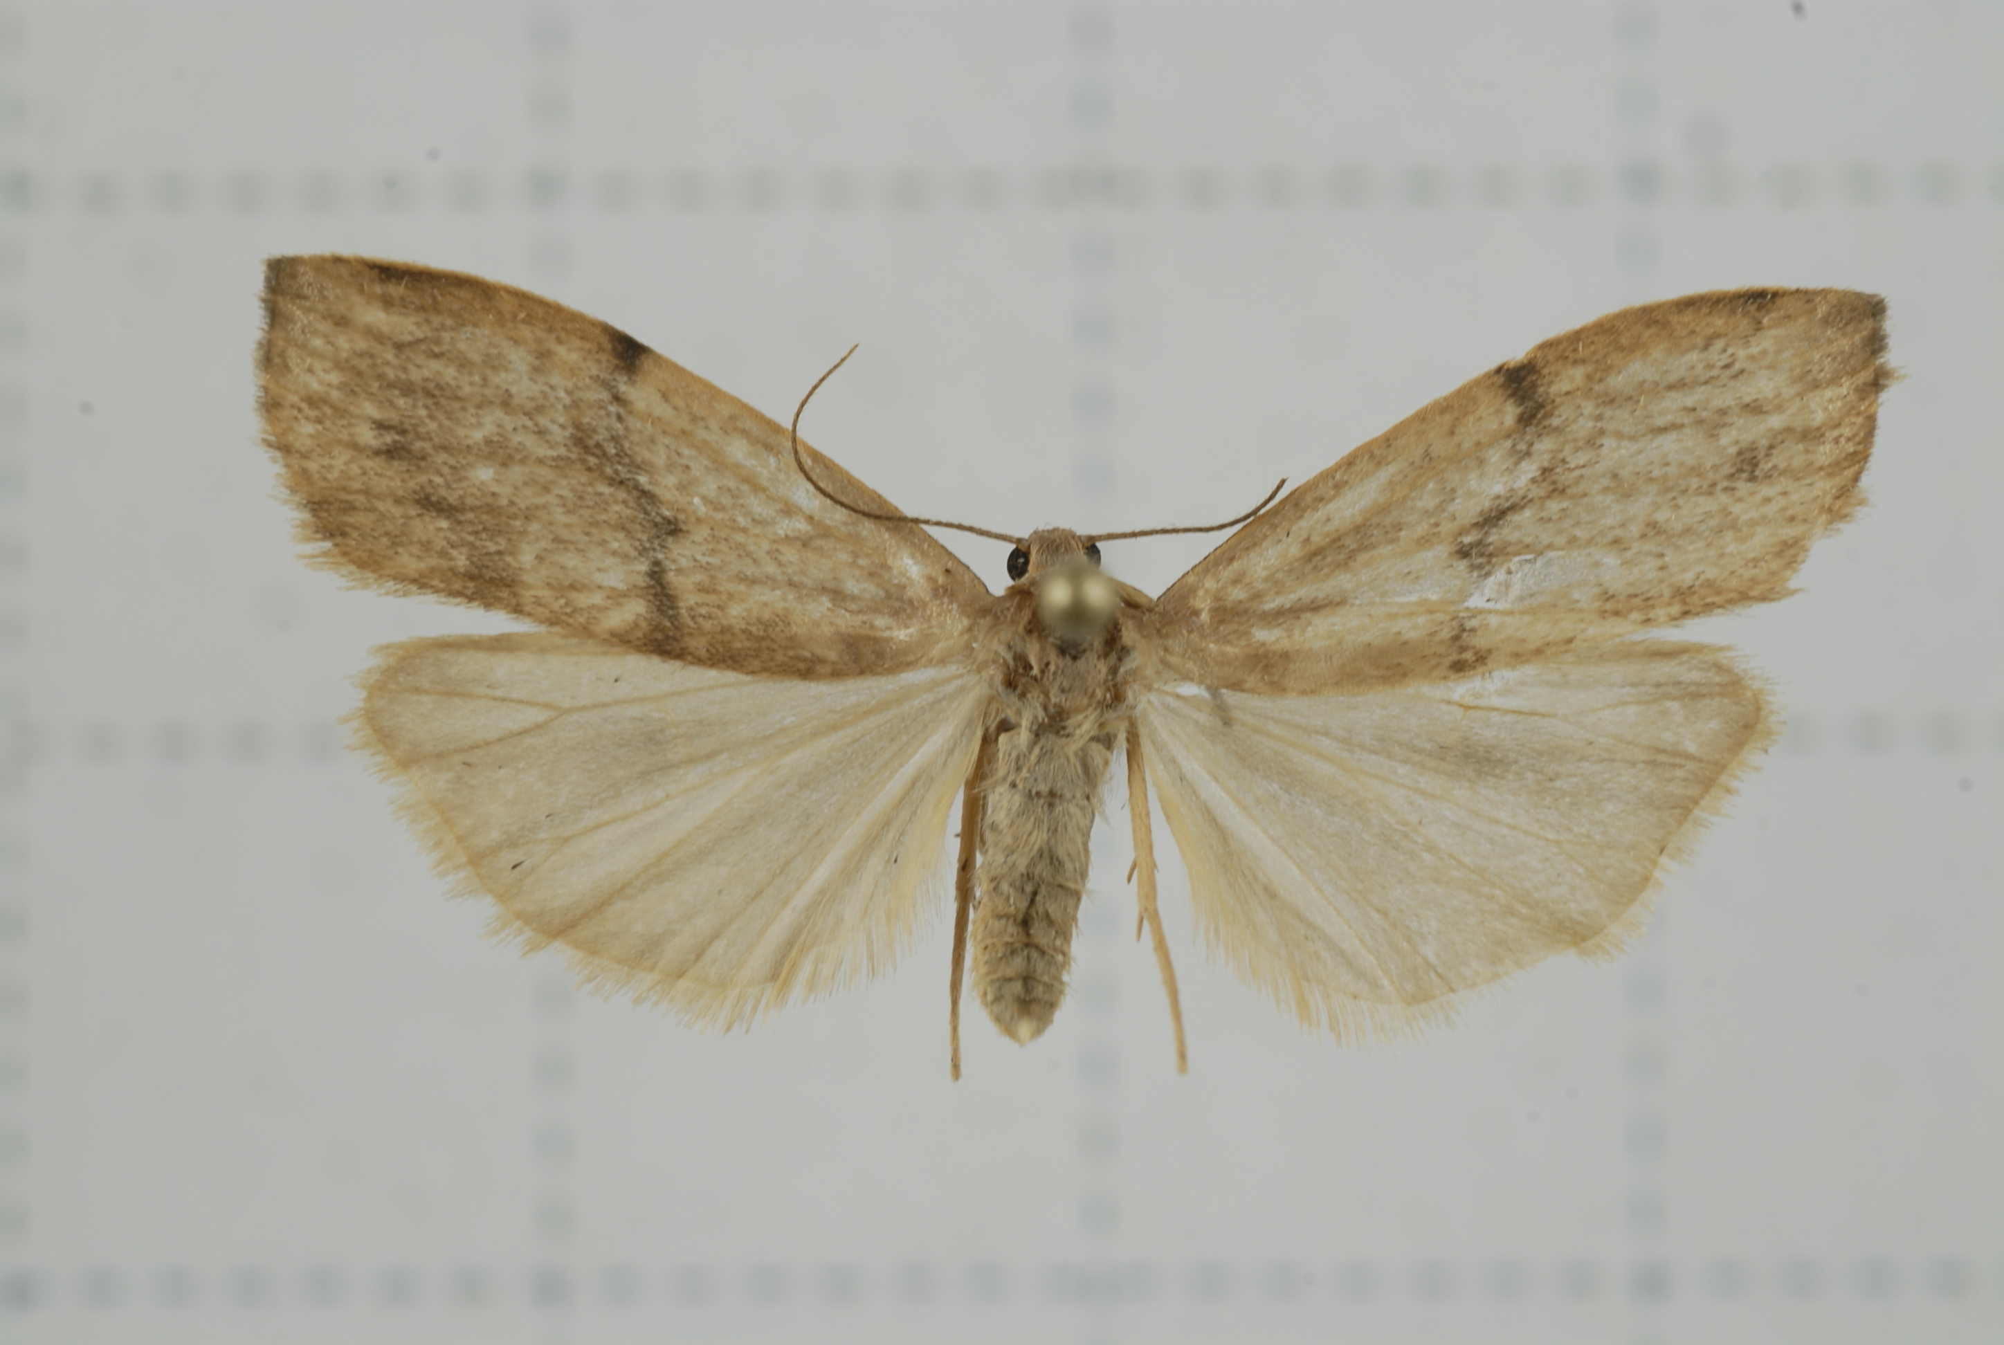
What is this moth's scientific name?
Mithuna arizana
